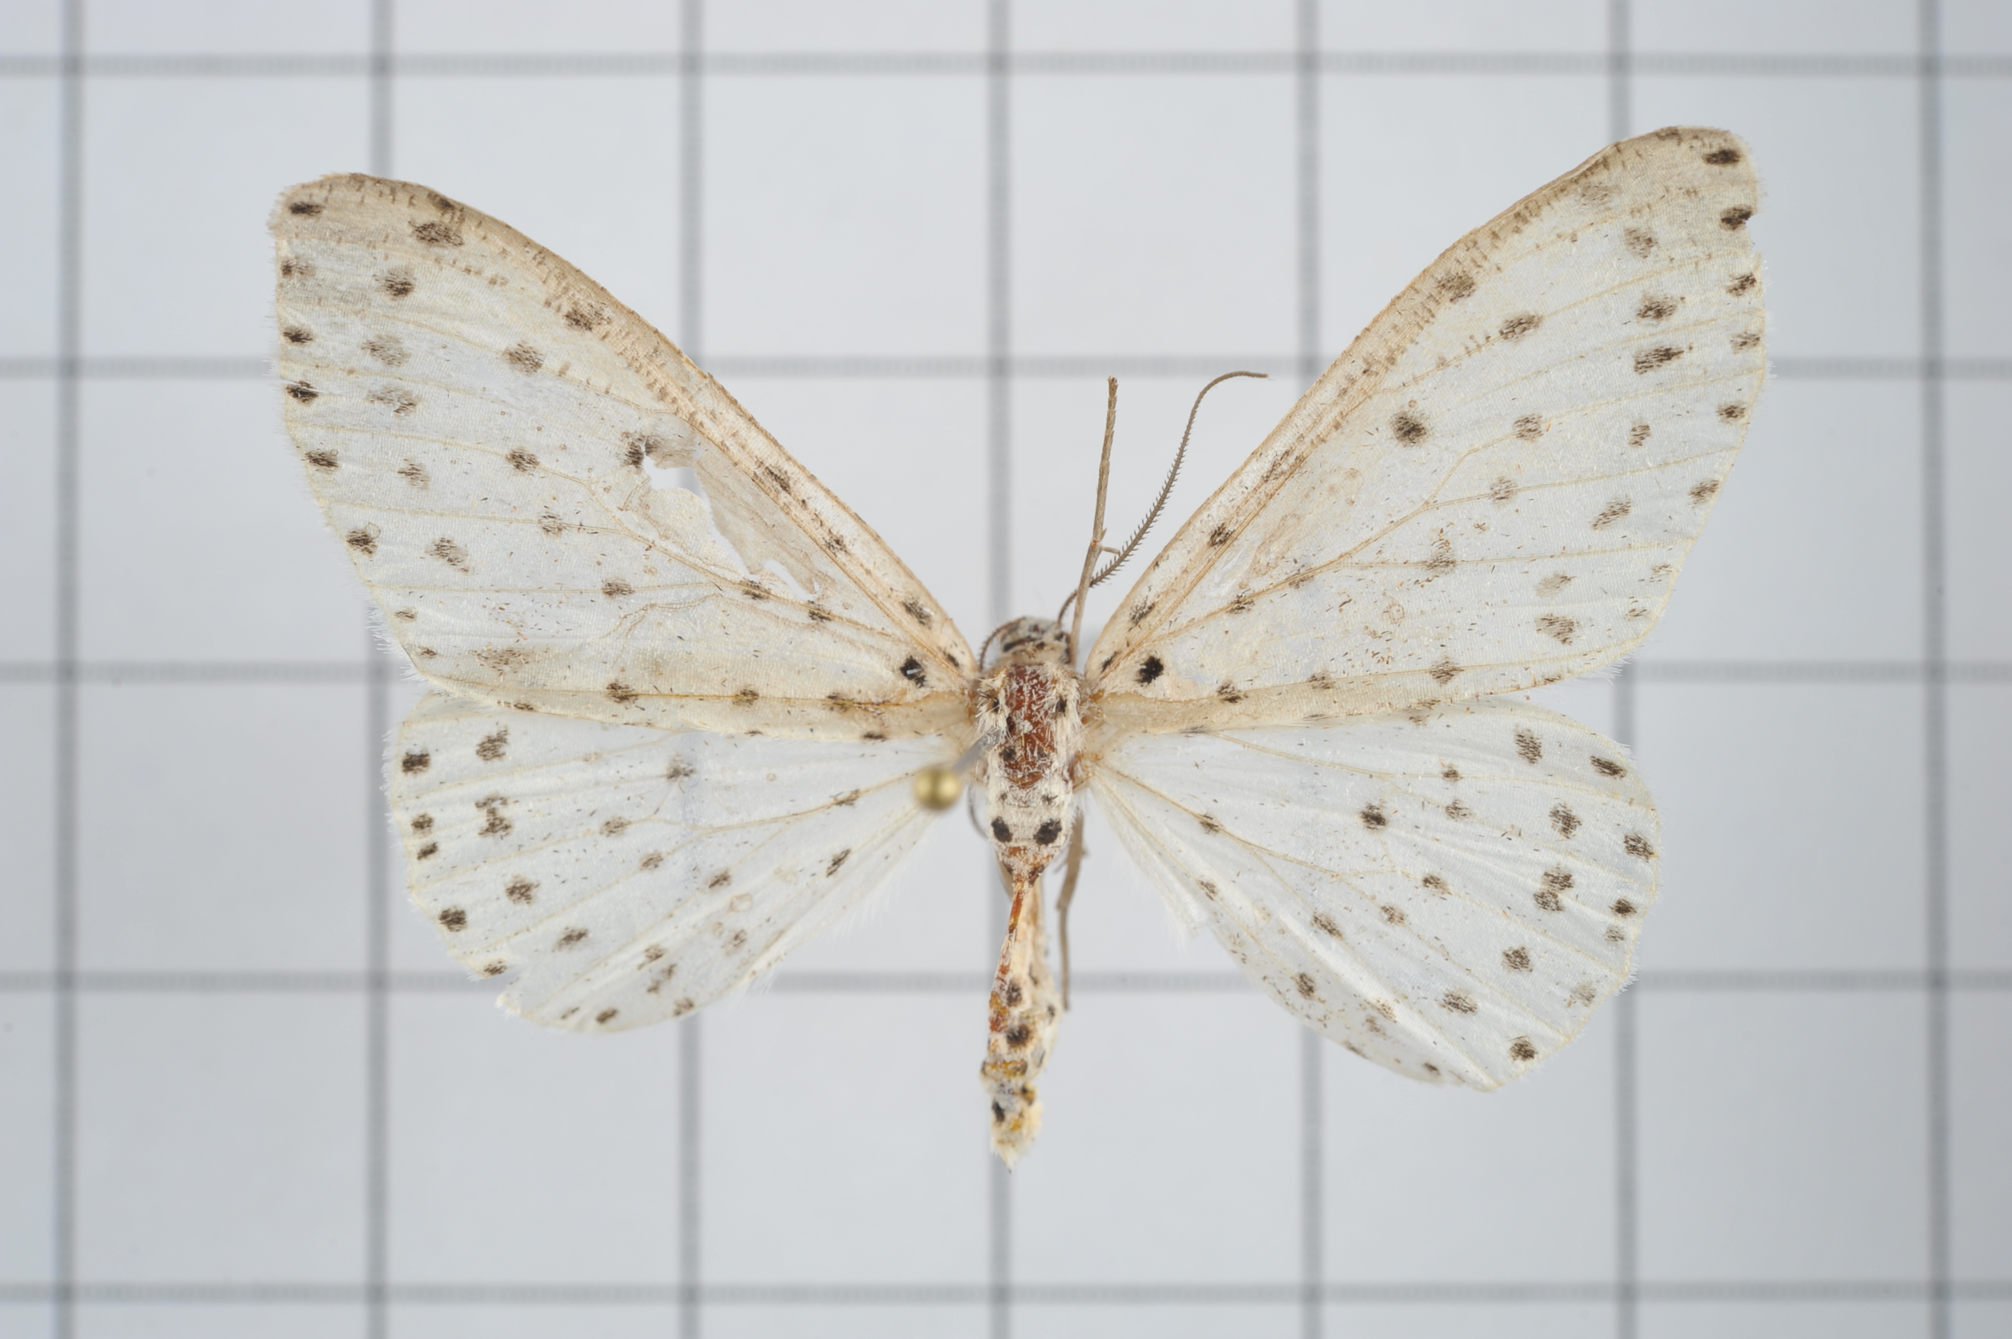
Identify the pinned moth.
Xenoplia trivialis
